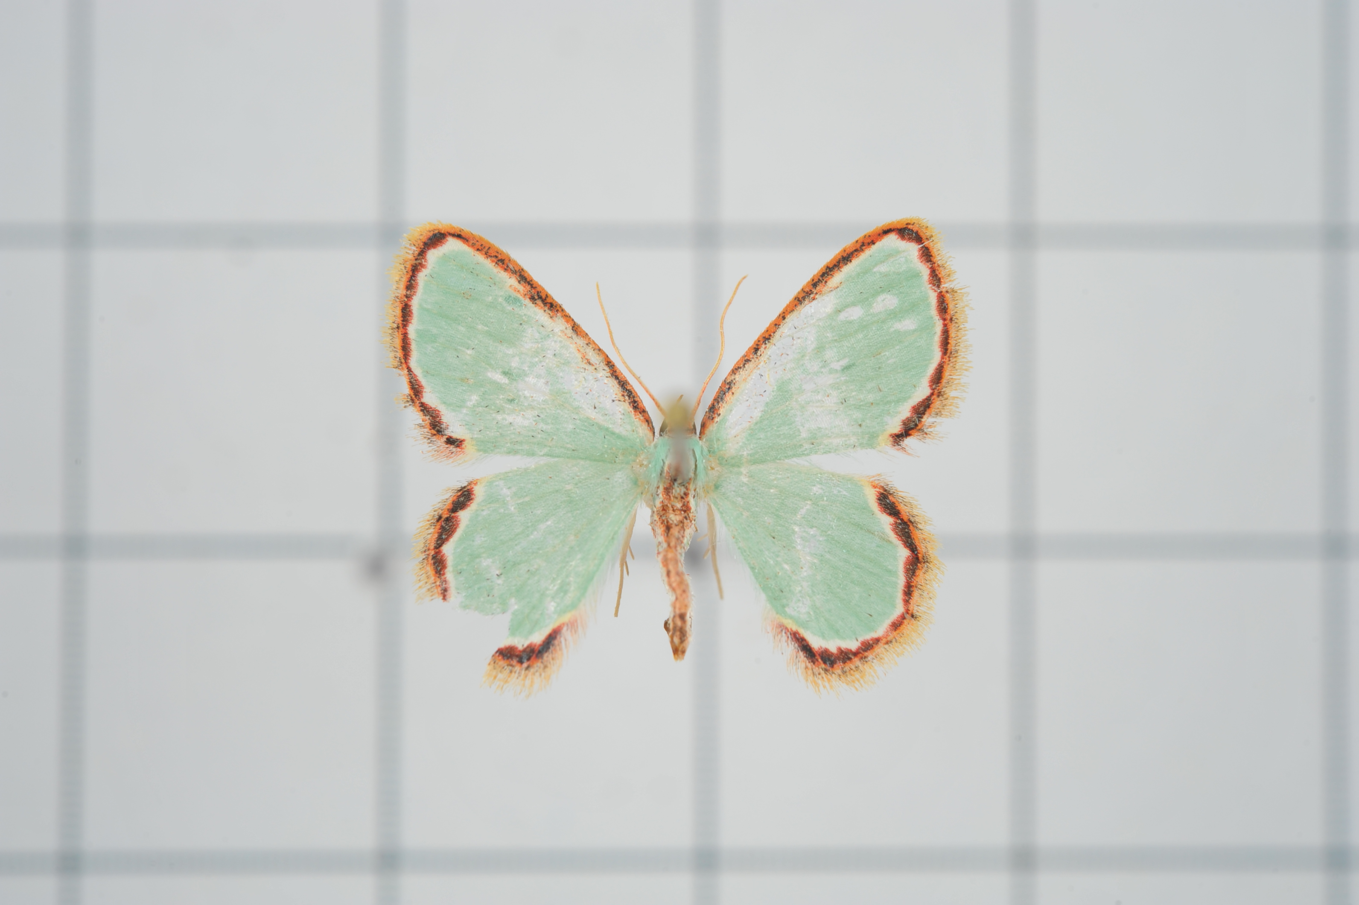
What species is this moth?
Comostola pyrrhogona
